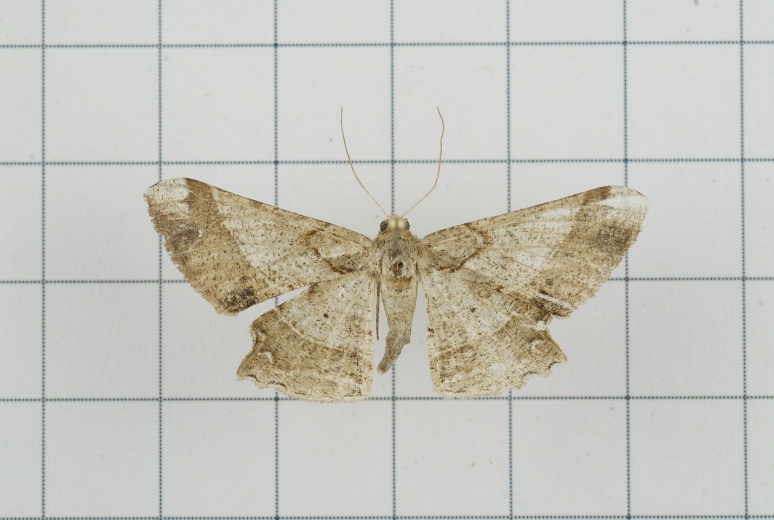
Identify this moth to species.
Krananda latimarginaria
